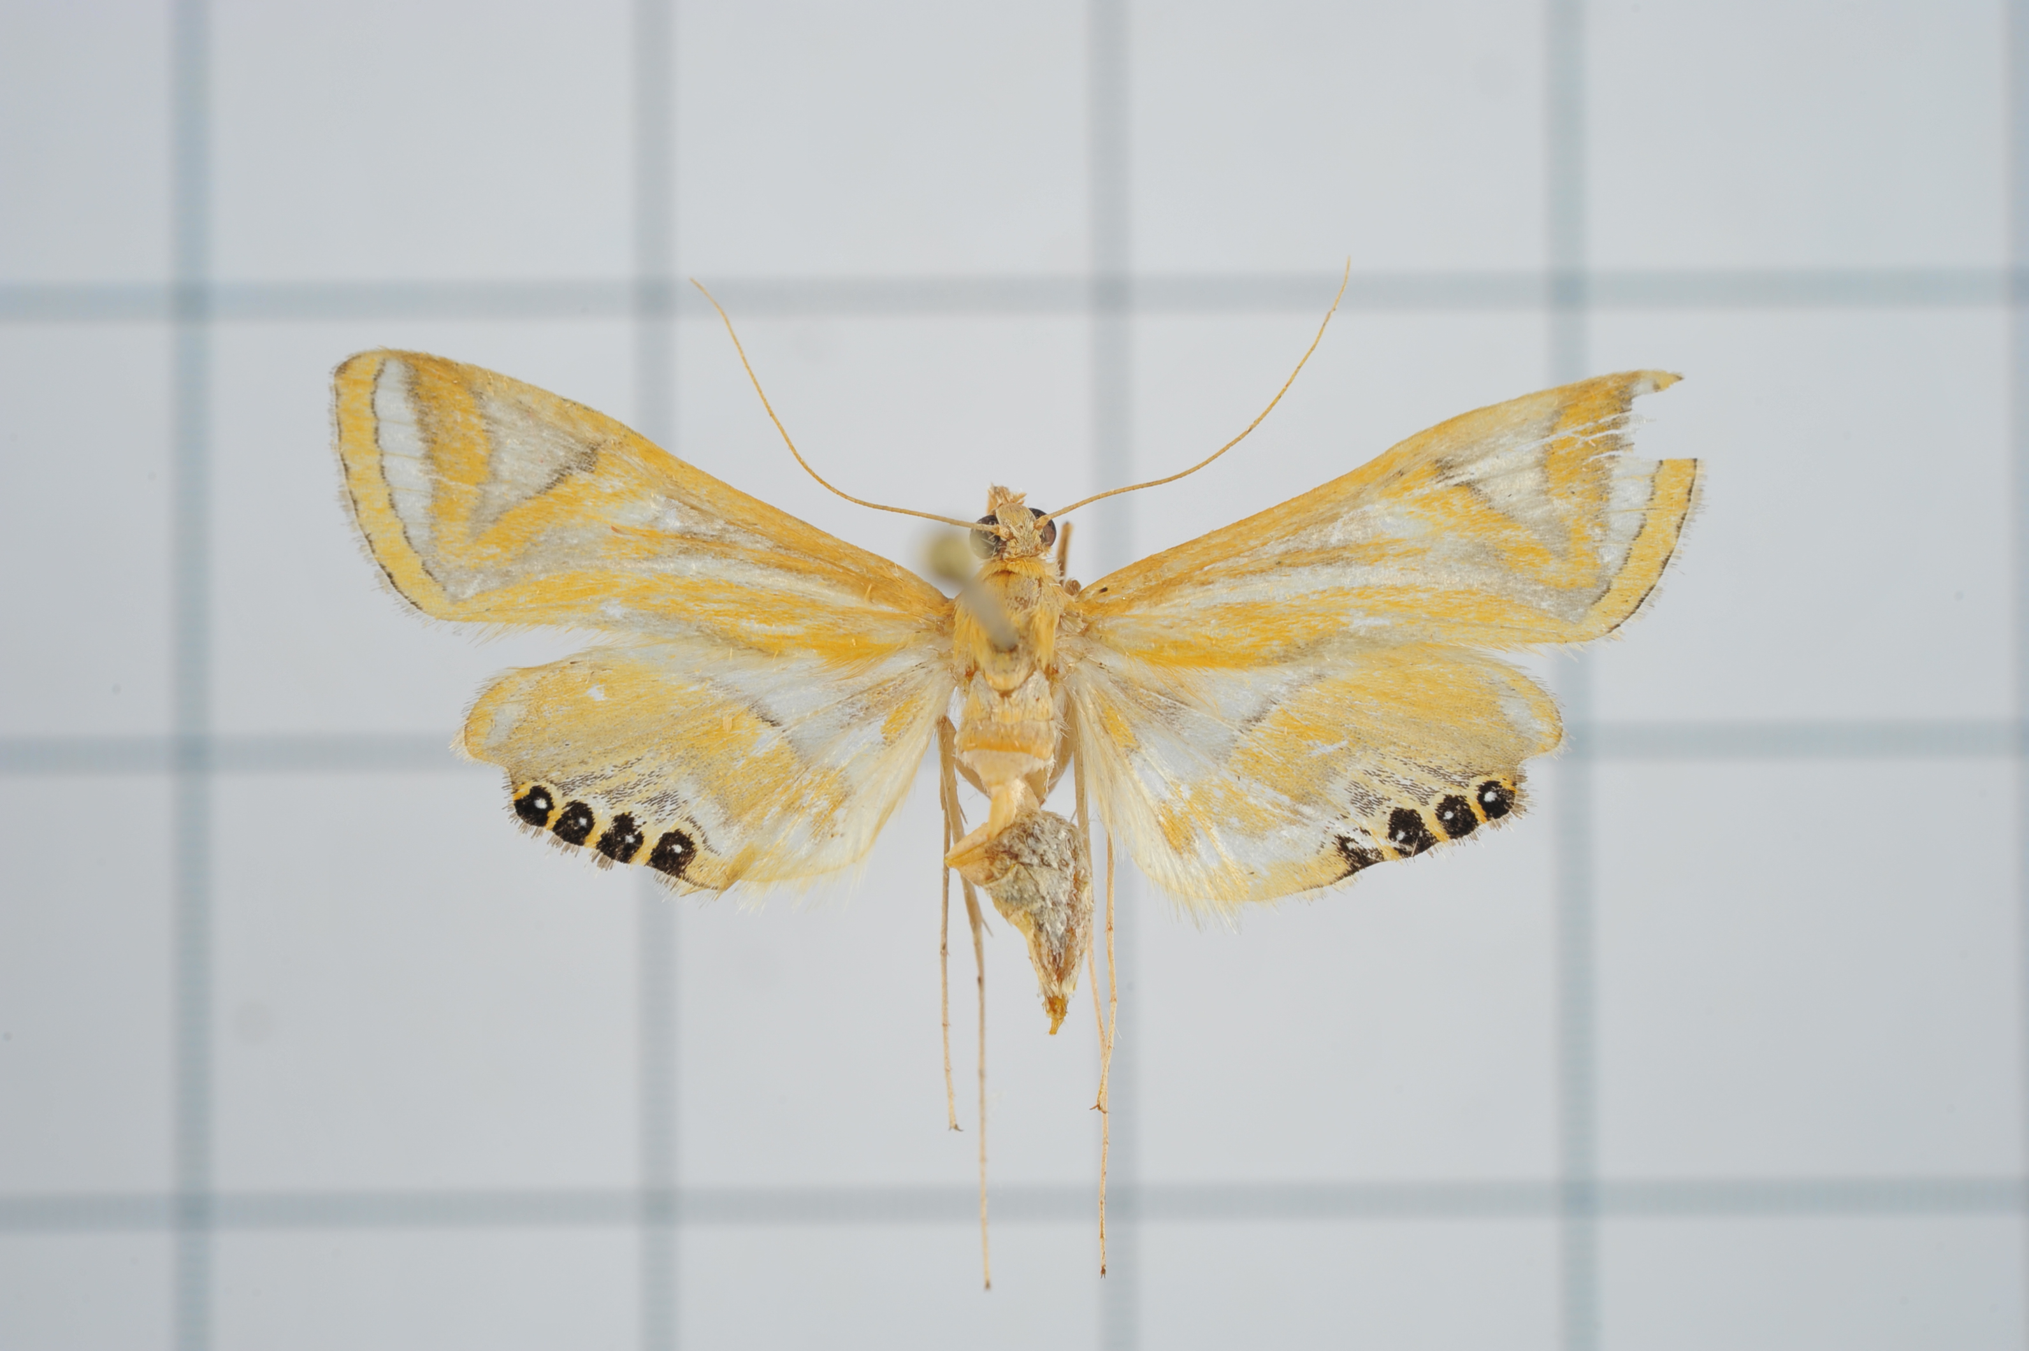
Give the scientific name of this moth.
Eoophyla conjunctalis
